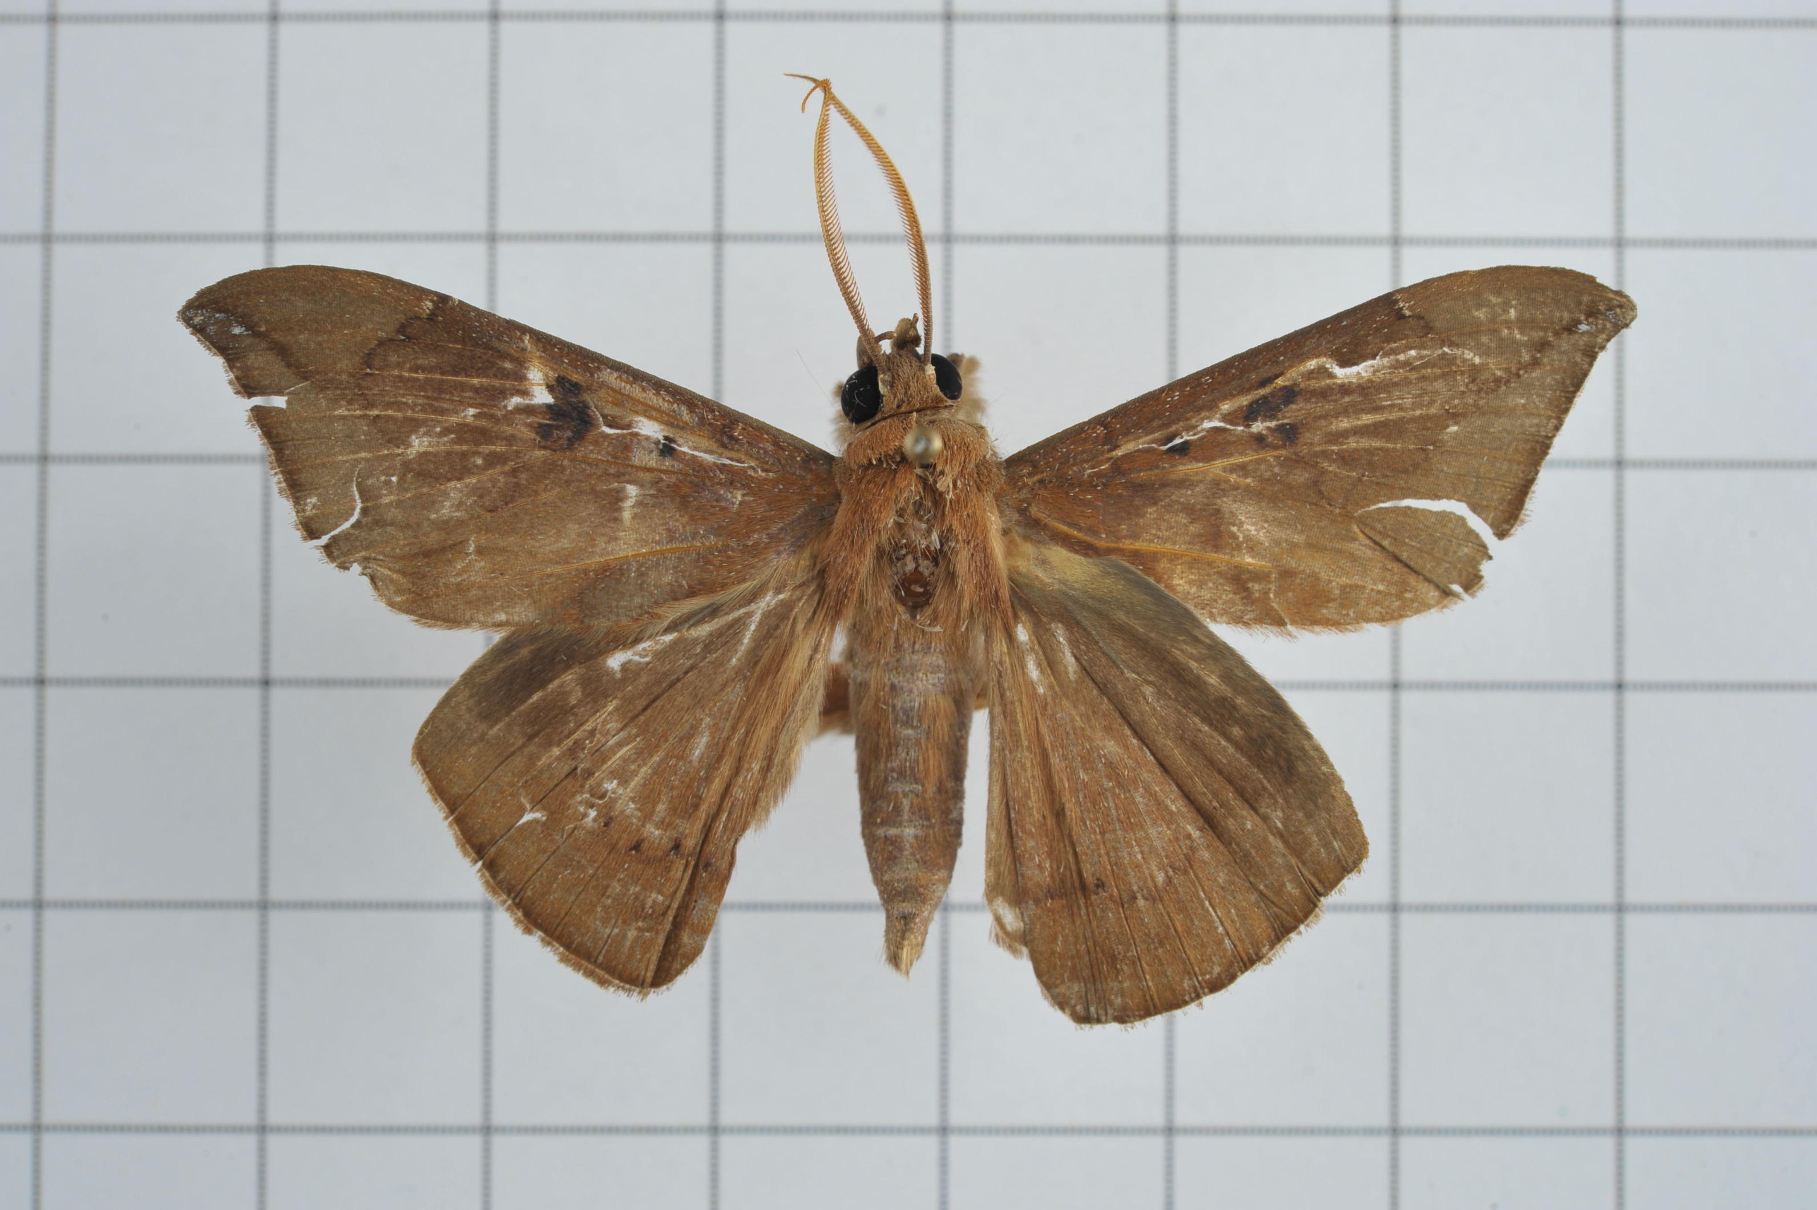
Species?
Platyja umminia
